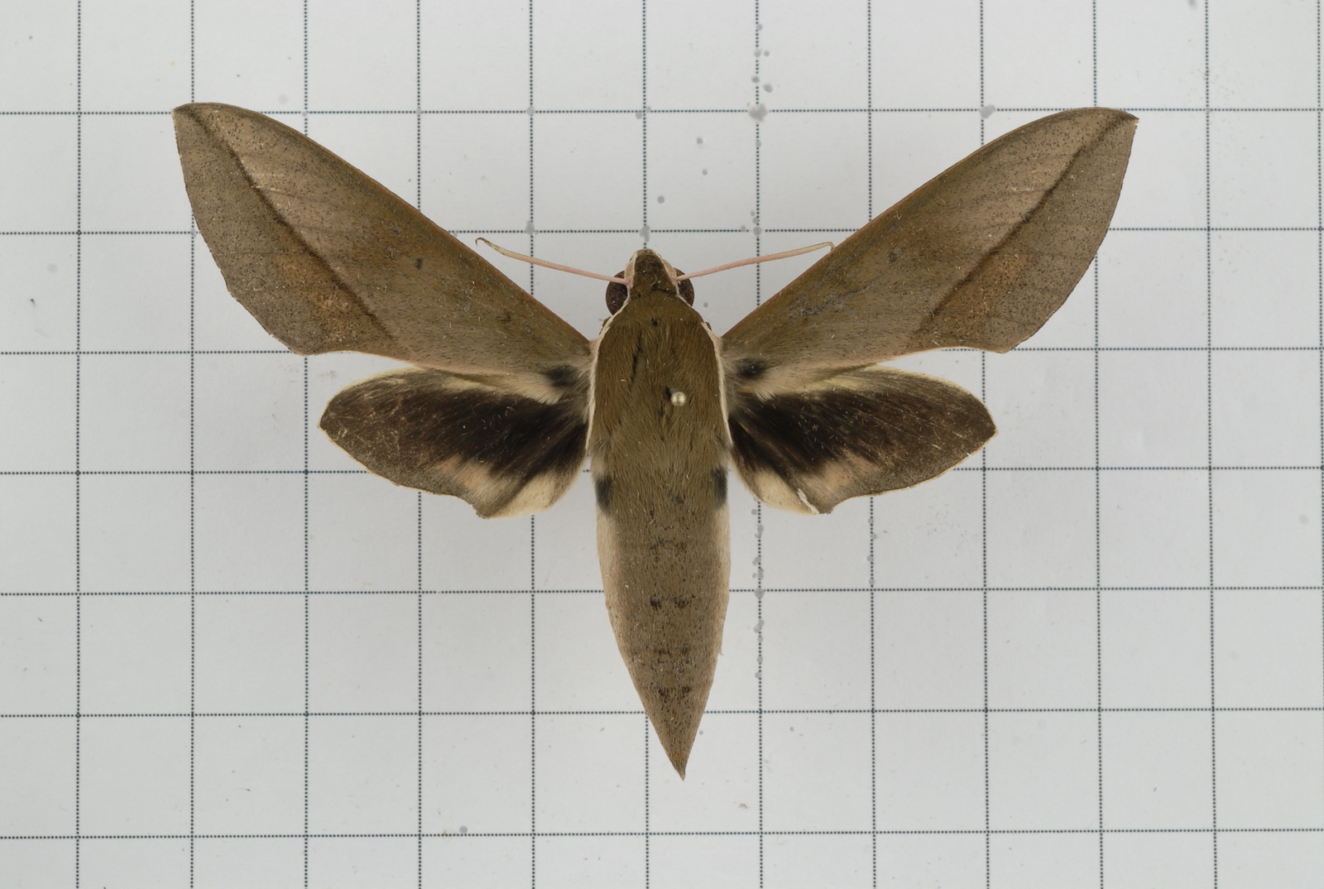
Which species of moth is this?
Theretra tibetiana
